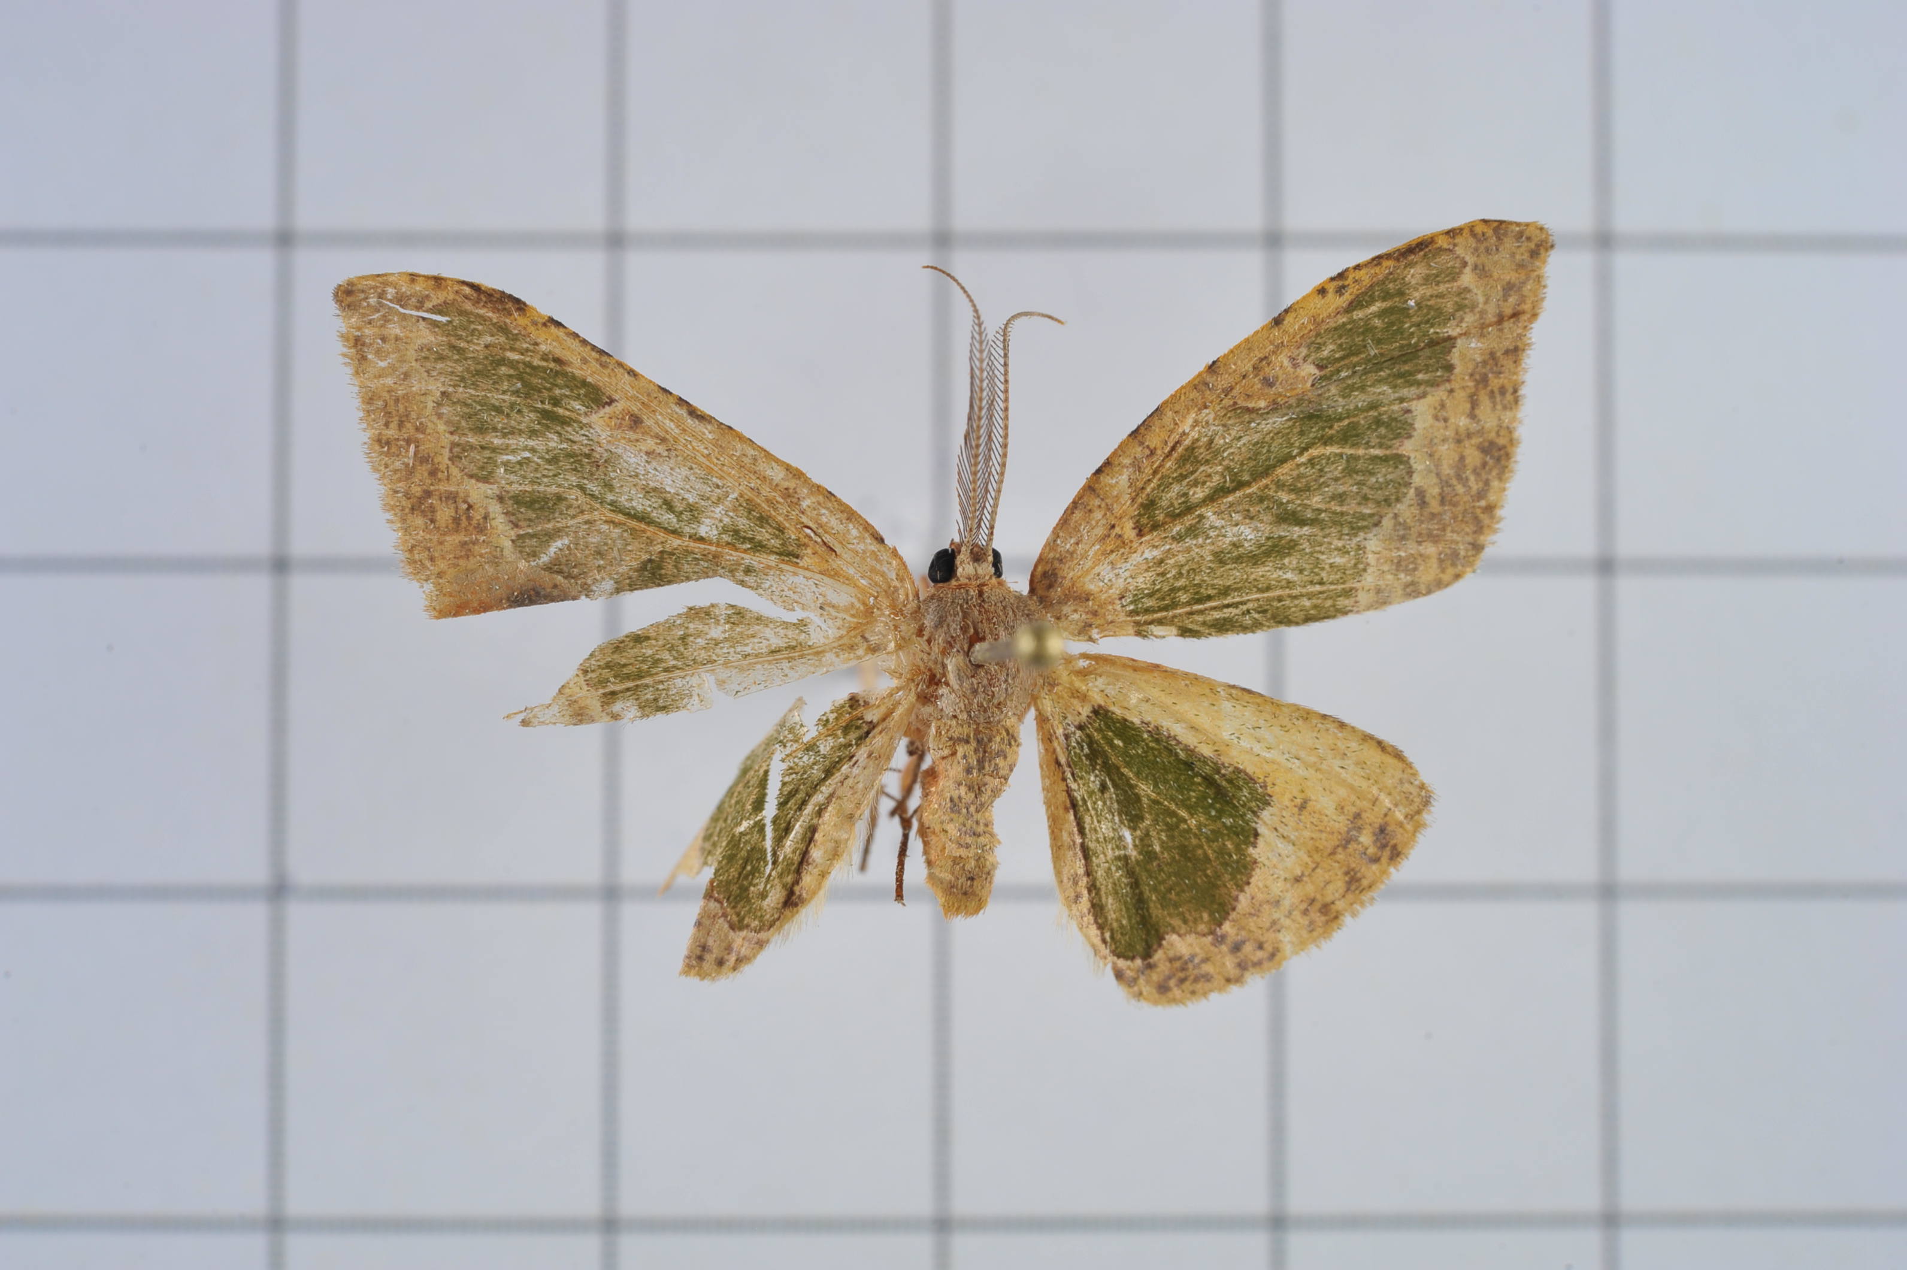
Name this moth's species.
Celenna festivaria formosensis
